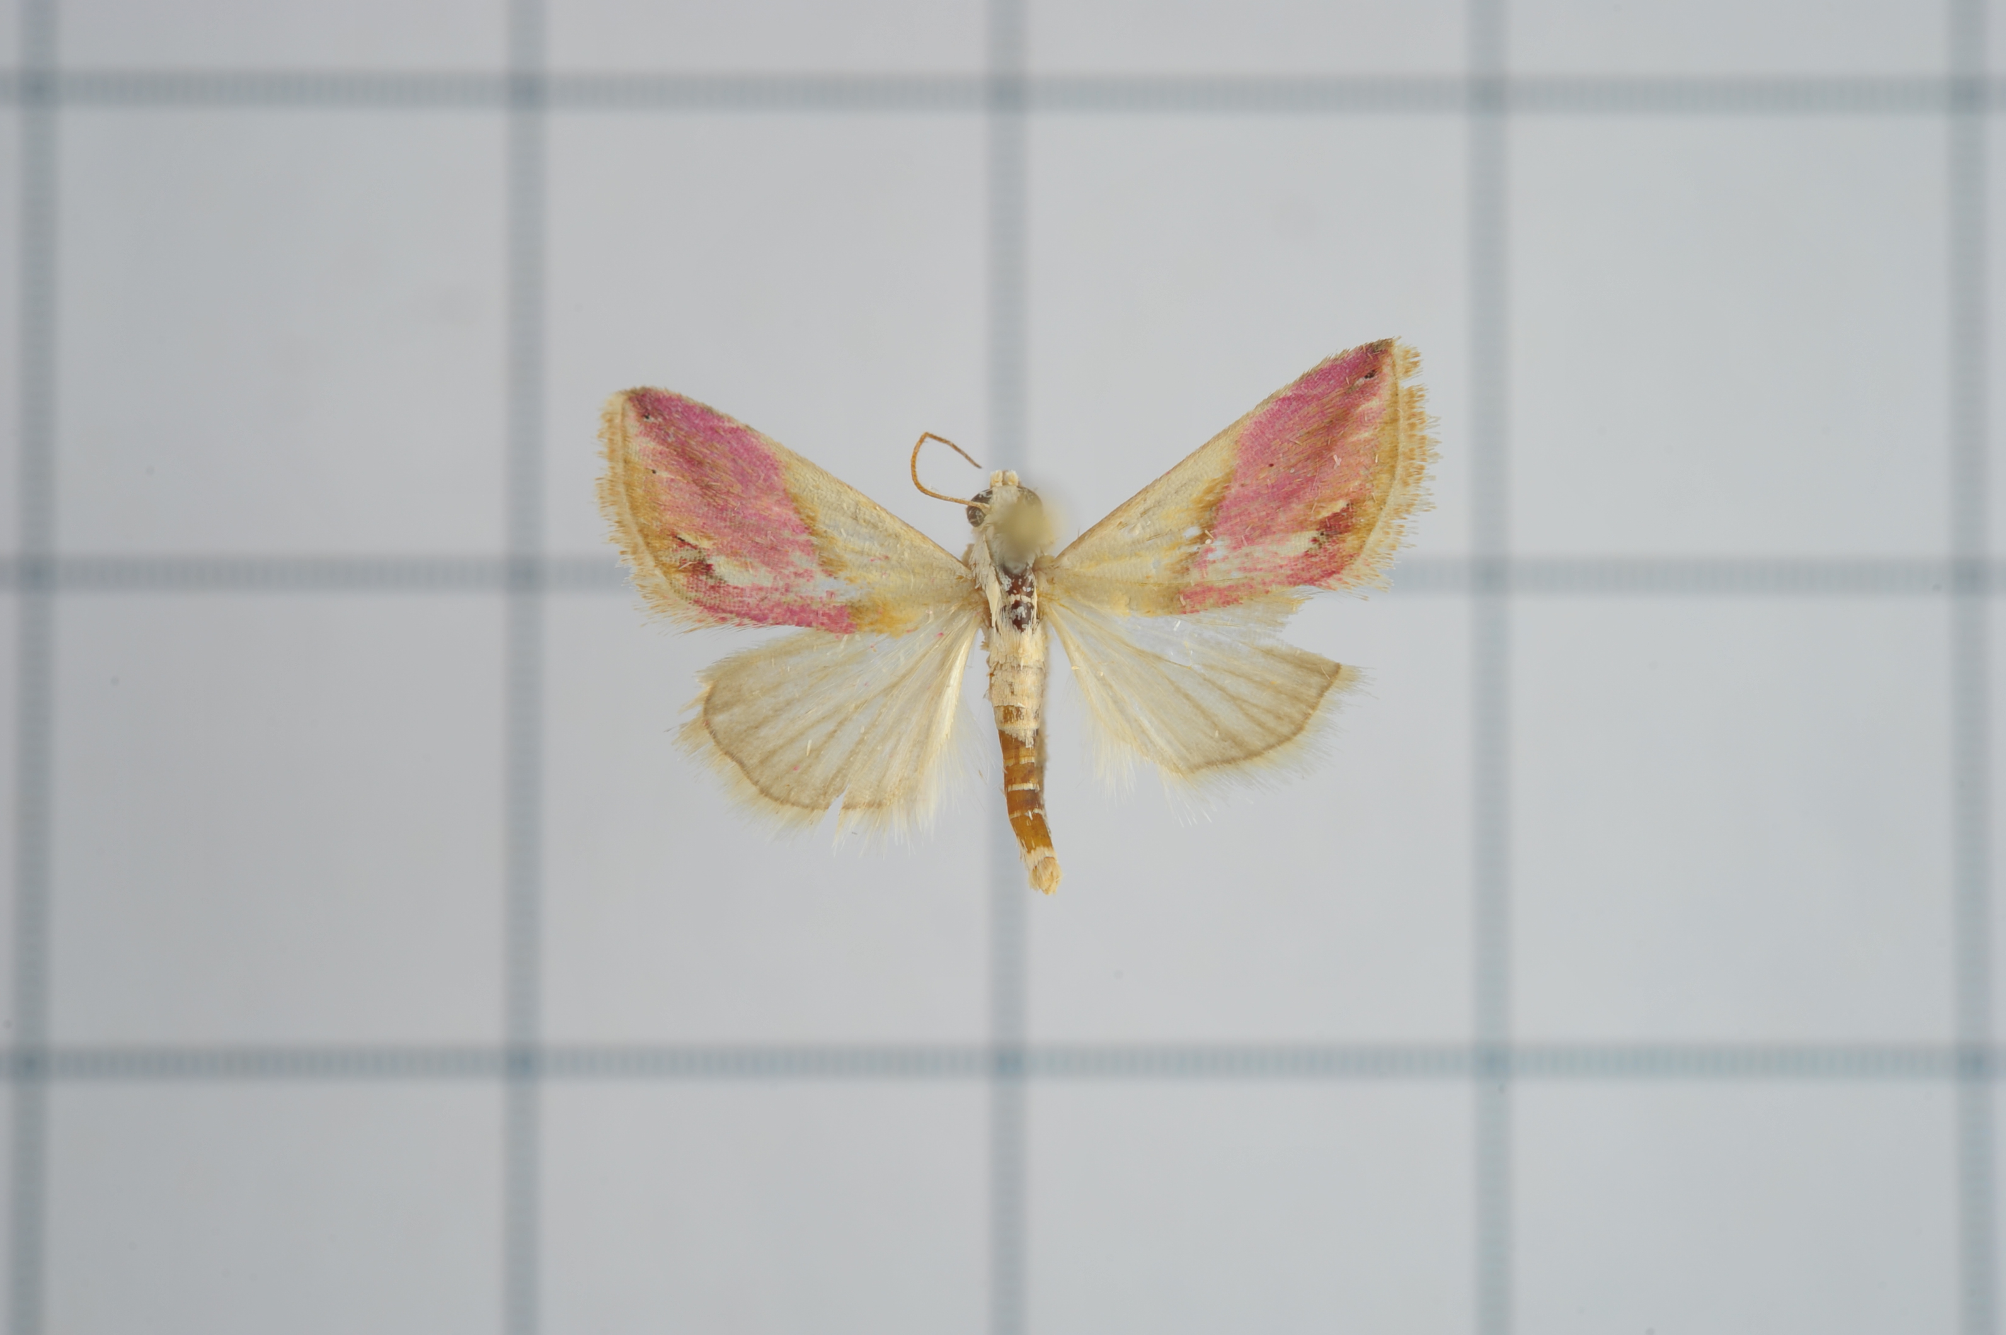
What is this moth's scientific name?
Eublemma cochylioides
